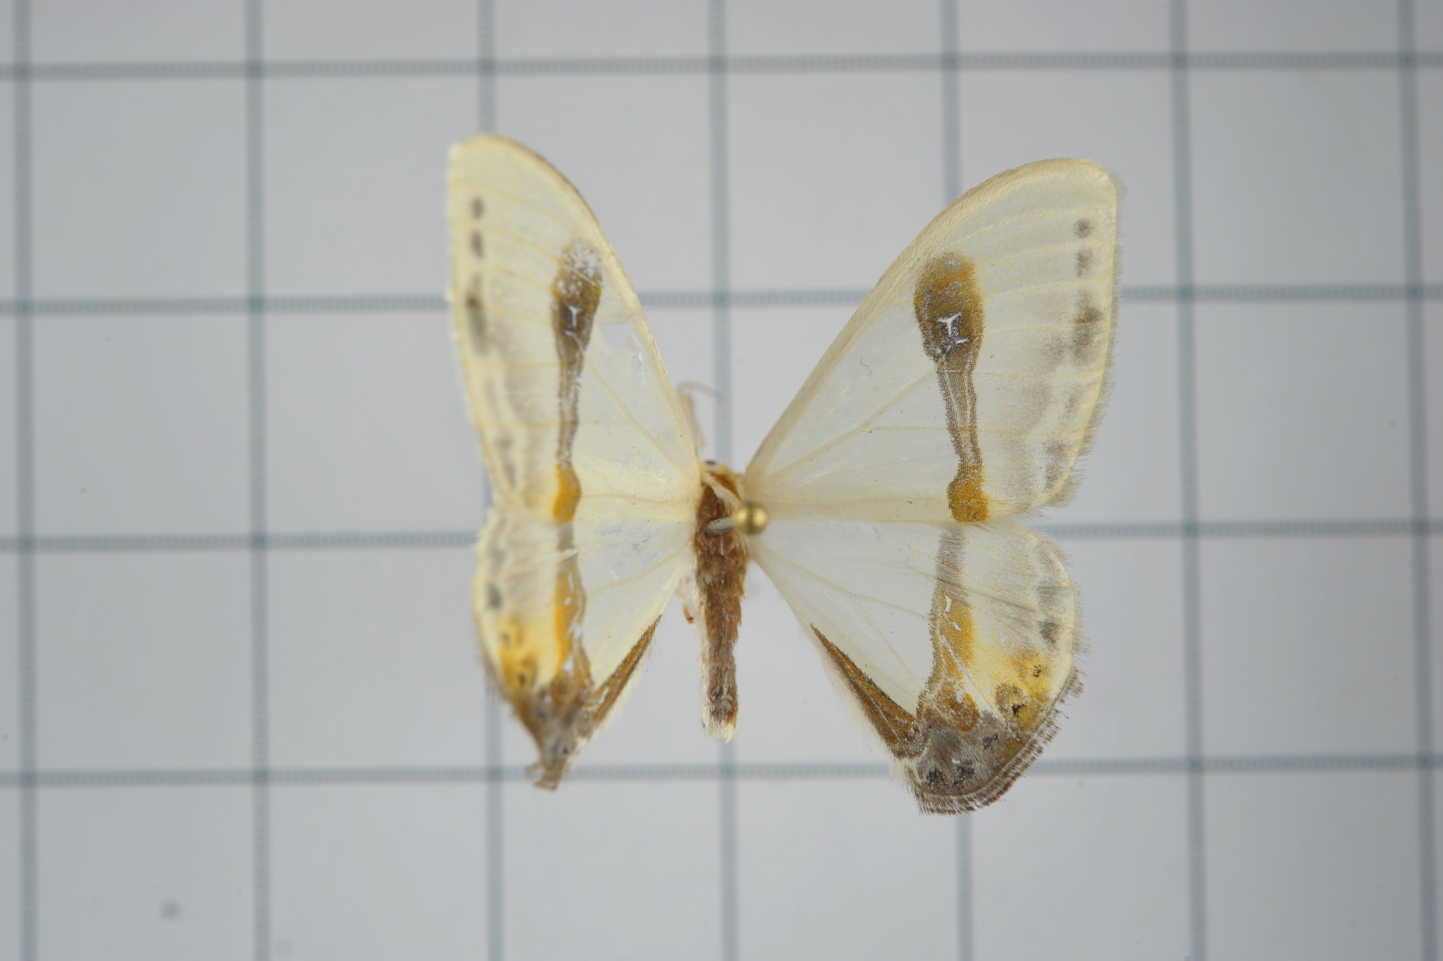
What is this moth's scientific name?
Macrocilix mysticata flavotincta
